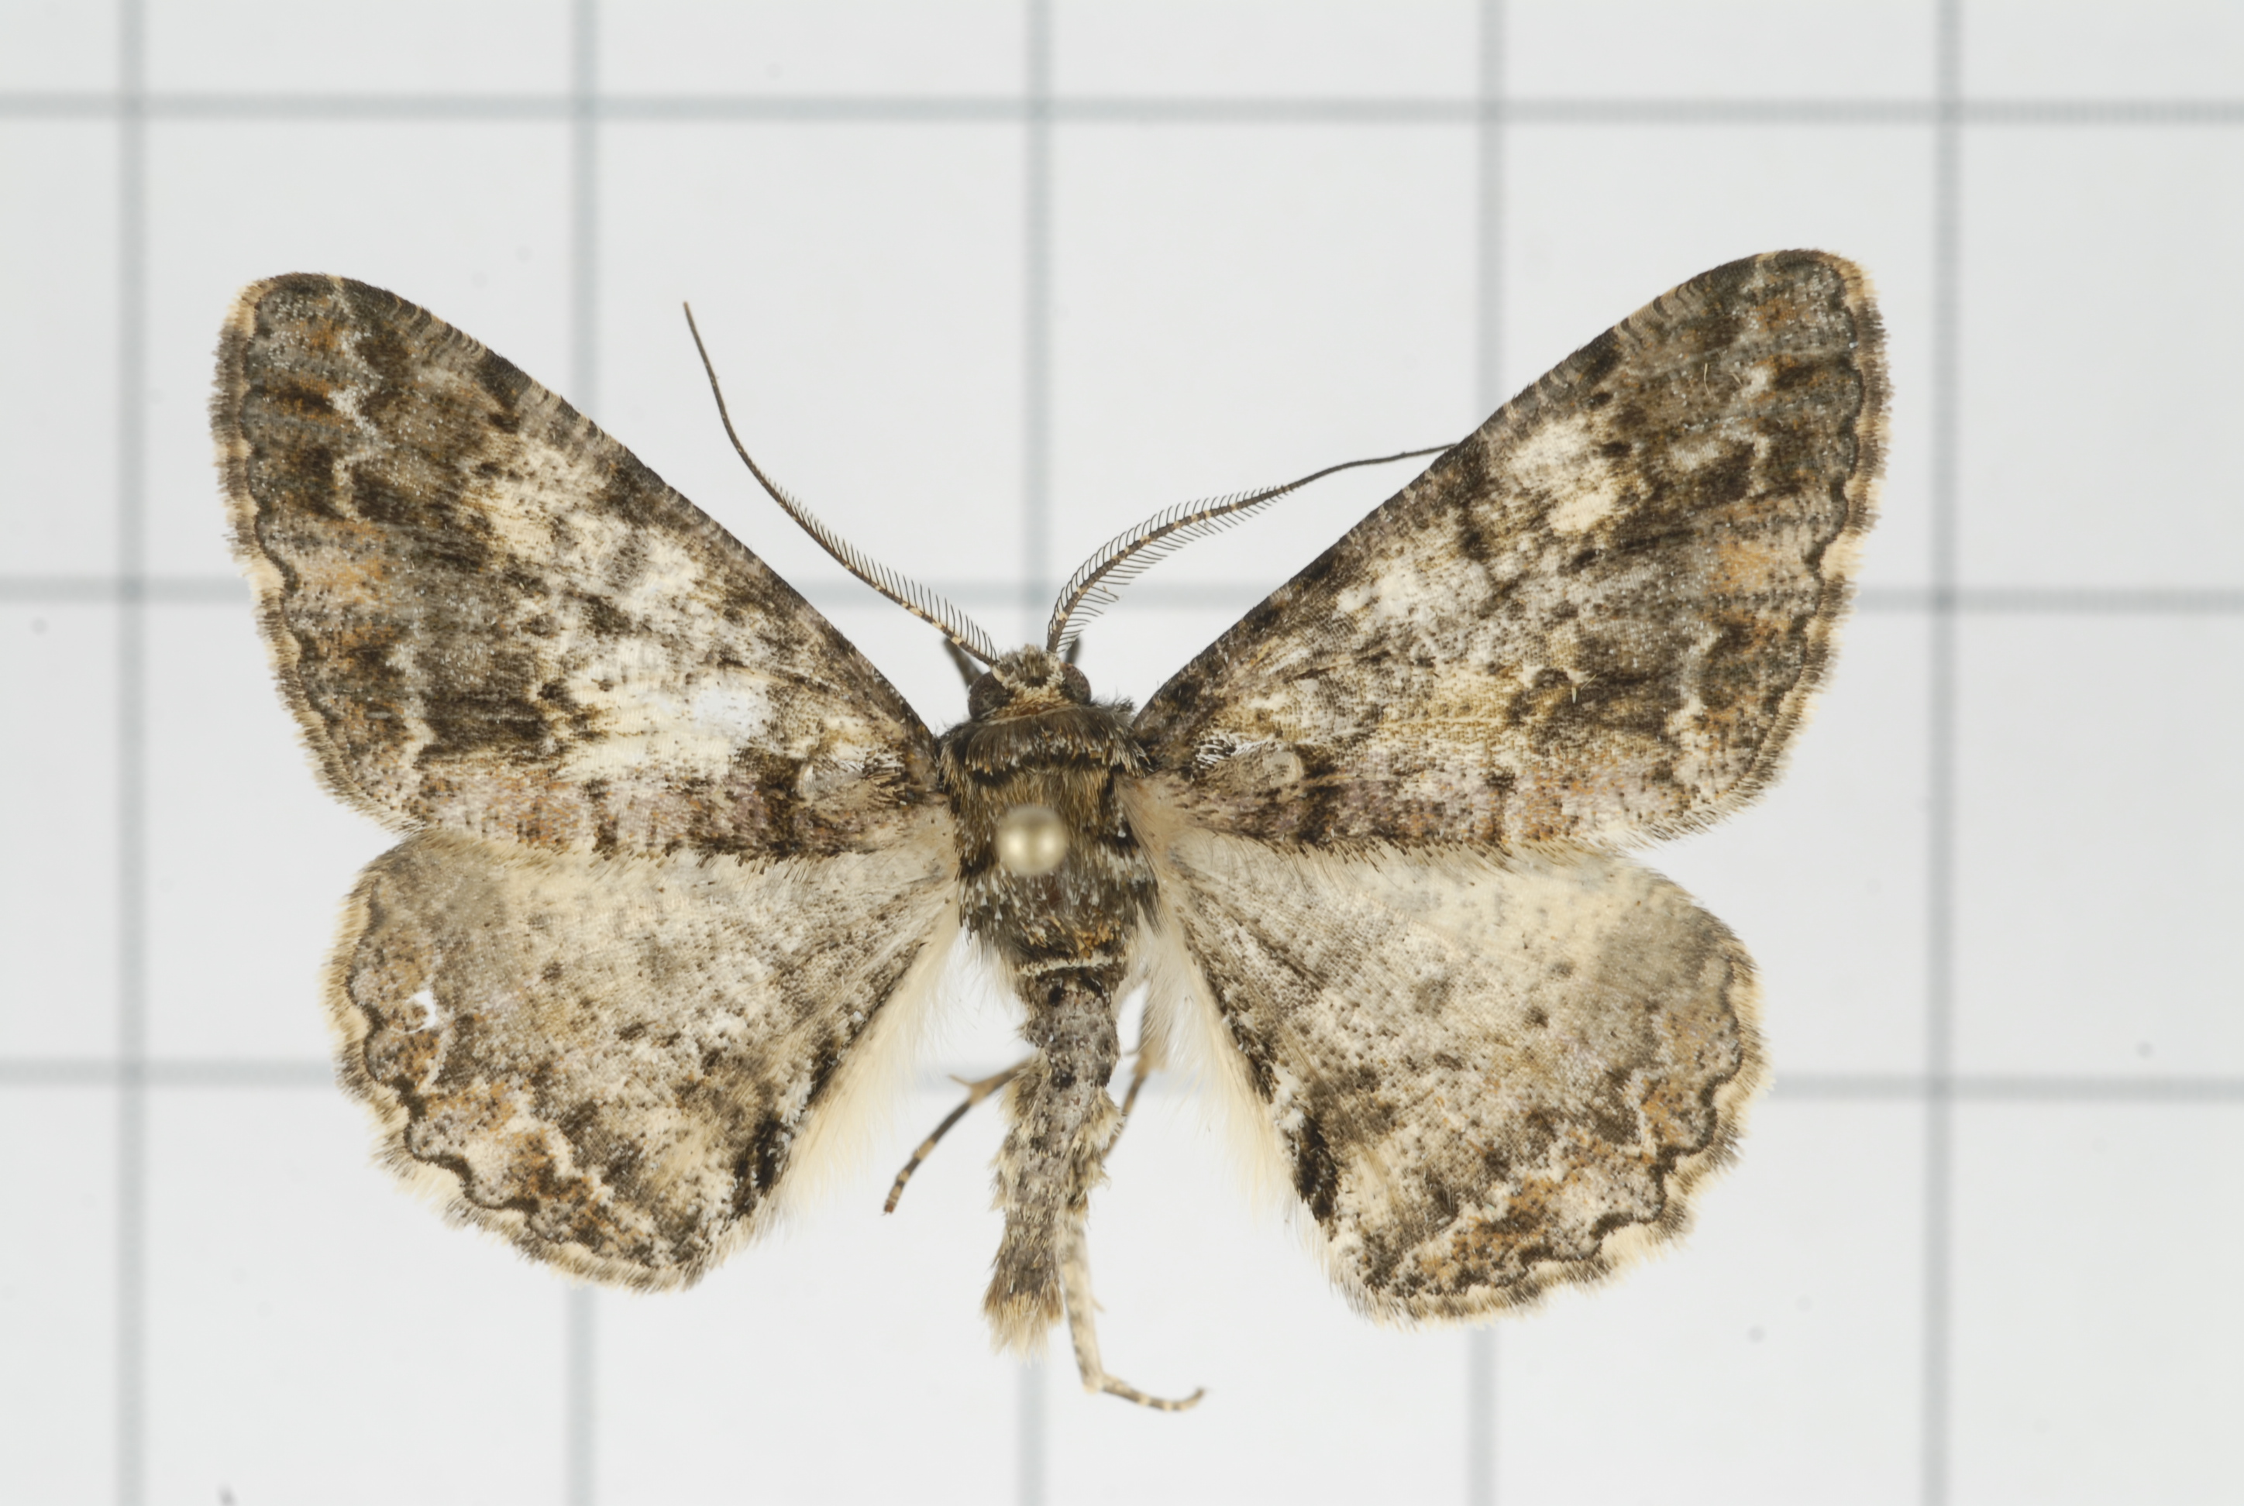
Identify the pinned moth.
Alcis taiwanovariegata
